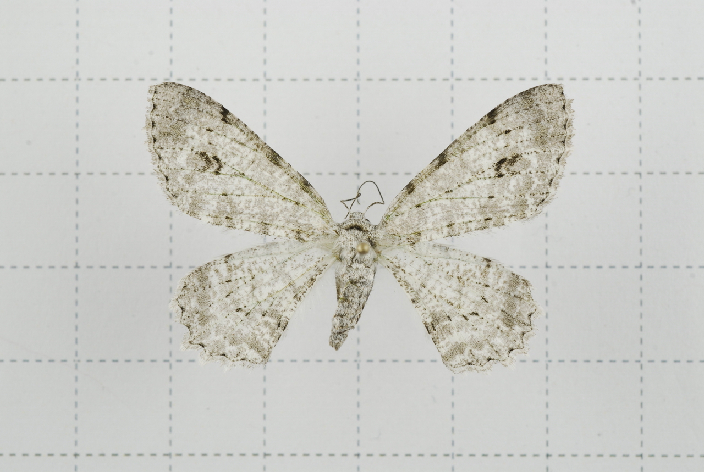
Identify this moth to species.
Lassaba parvalbidaria parvalbidaria
